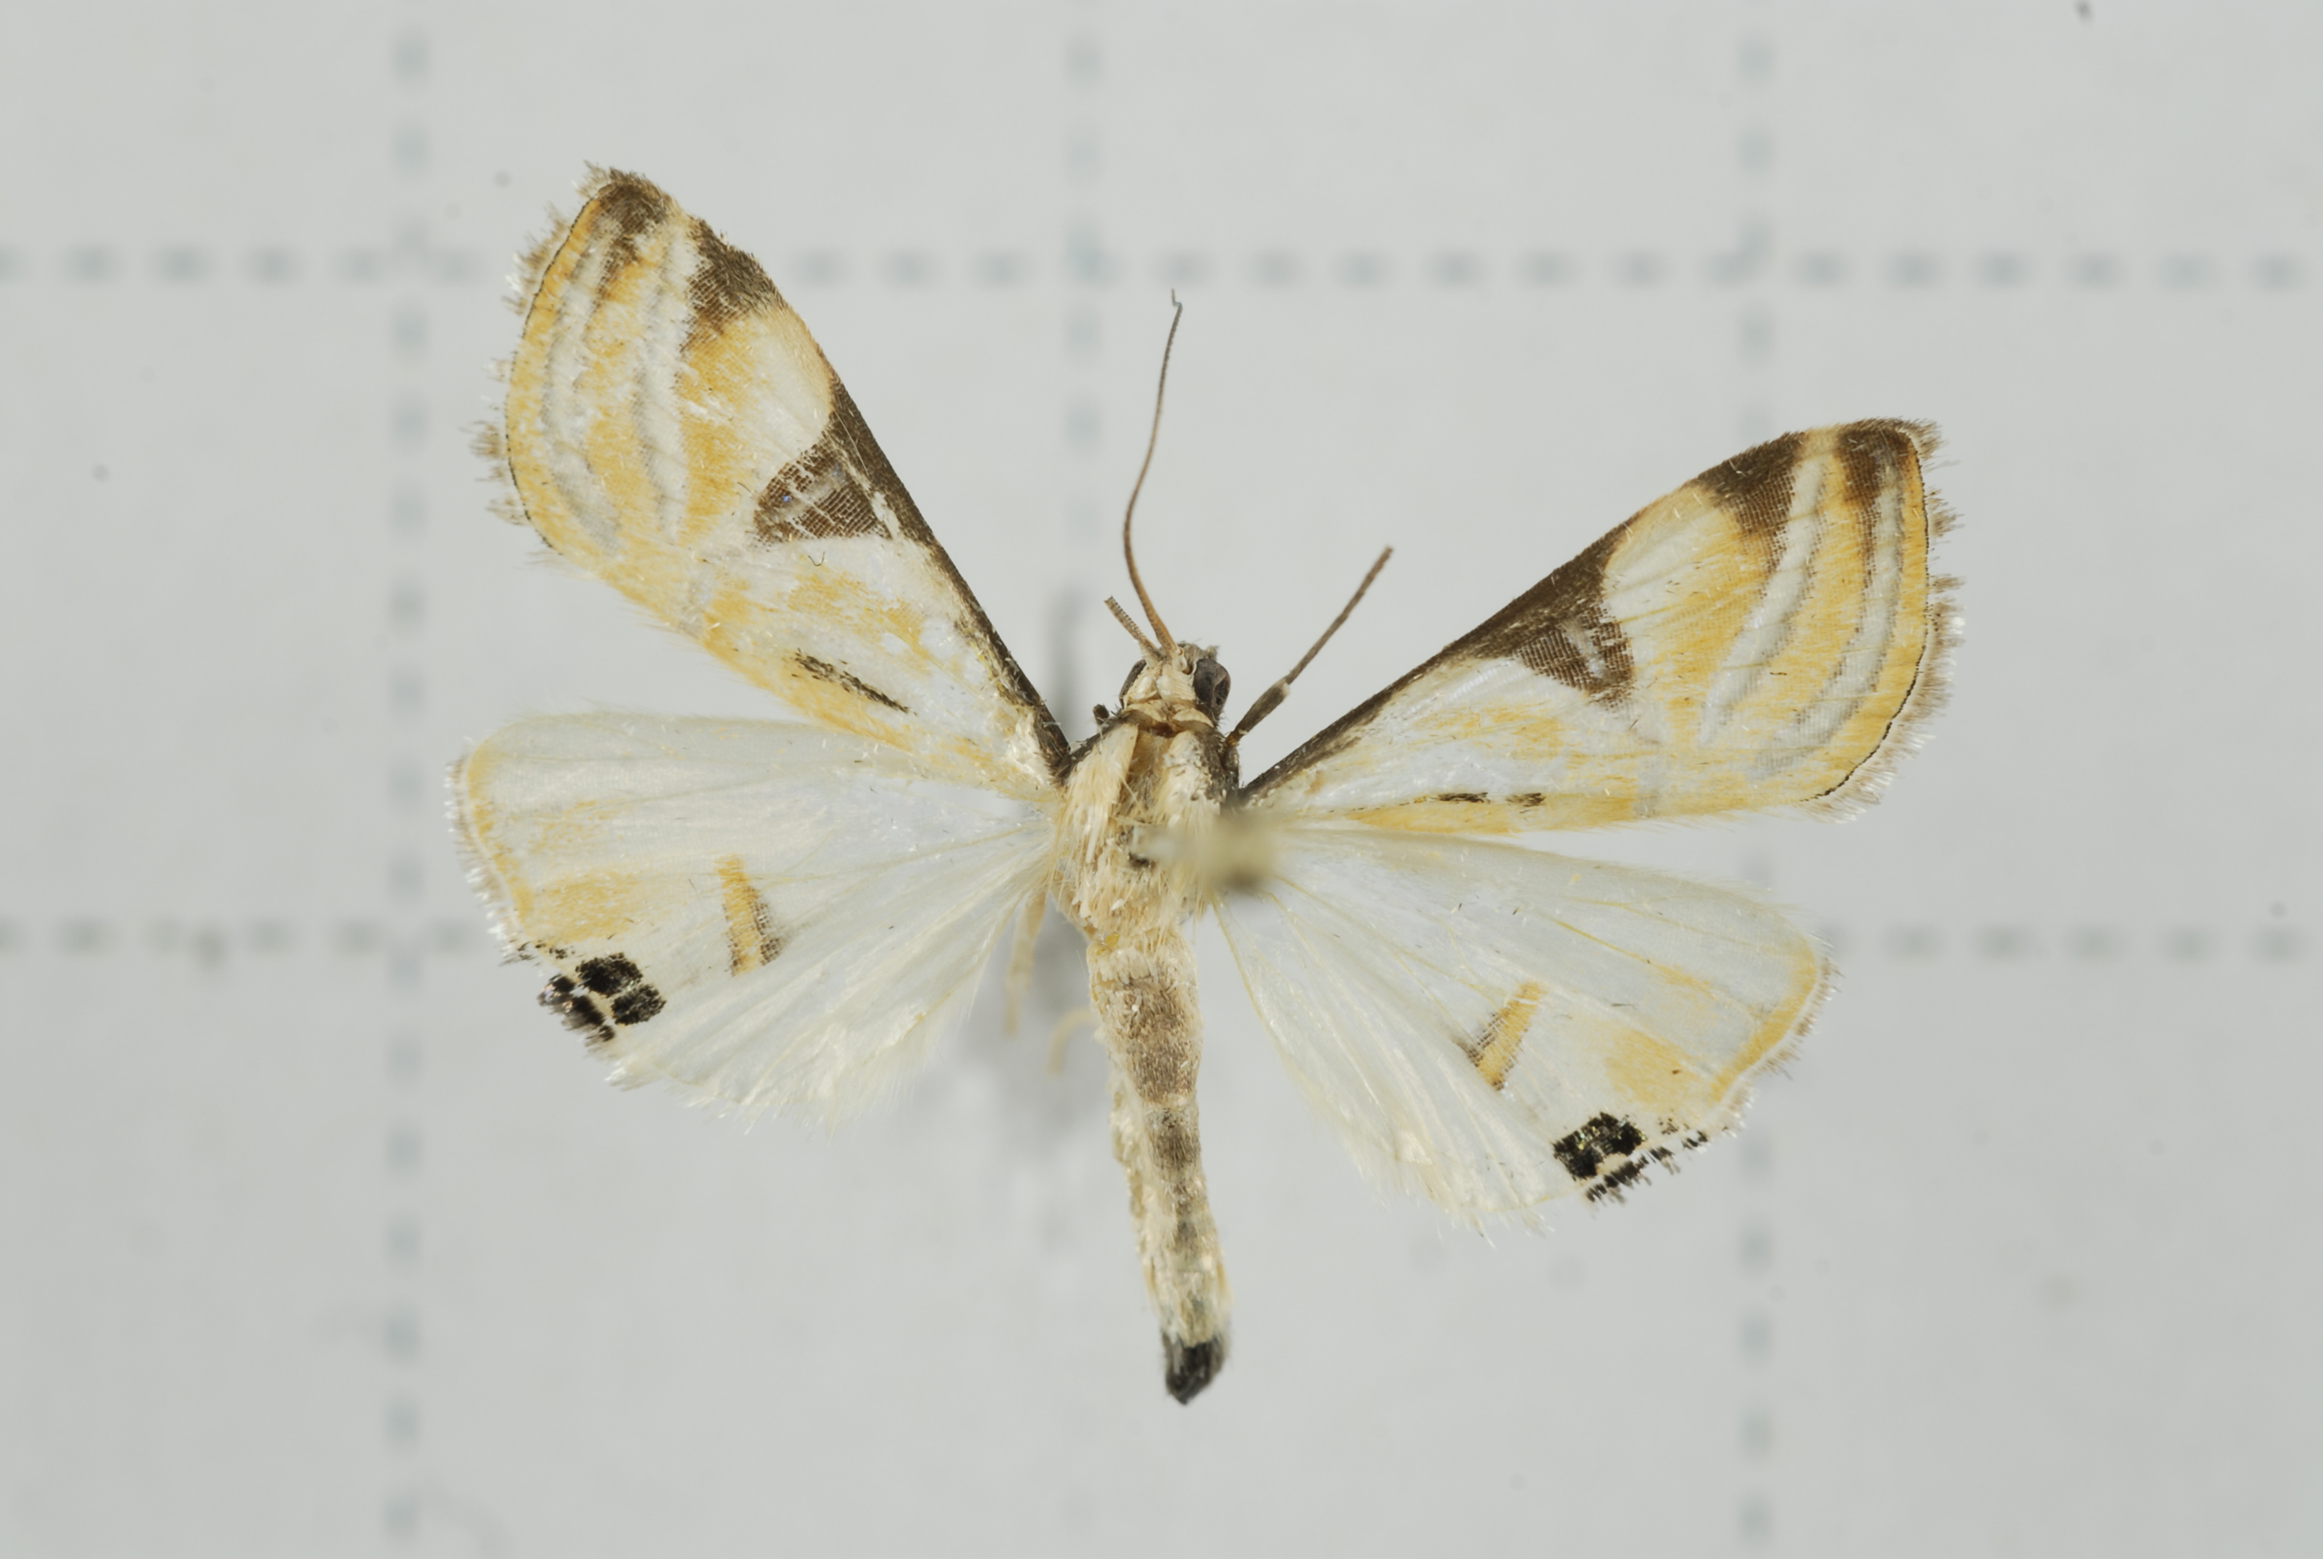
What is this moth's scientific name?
Talanga sexpunctalis
